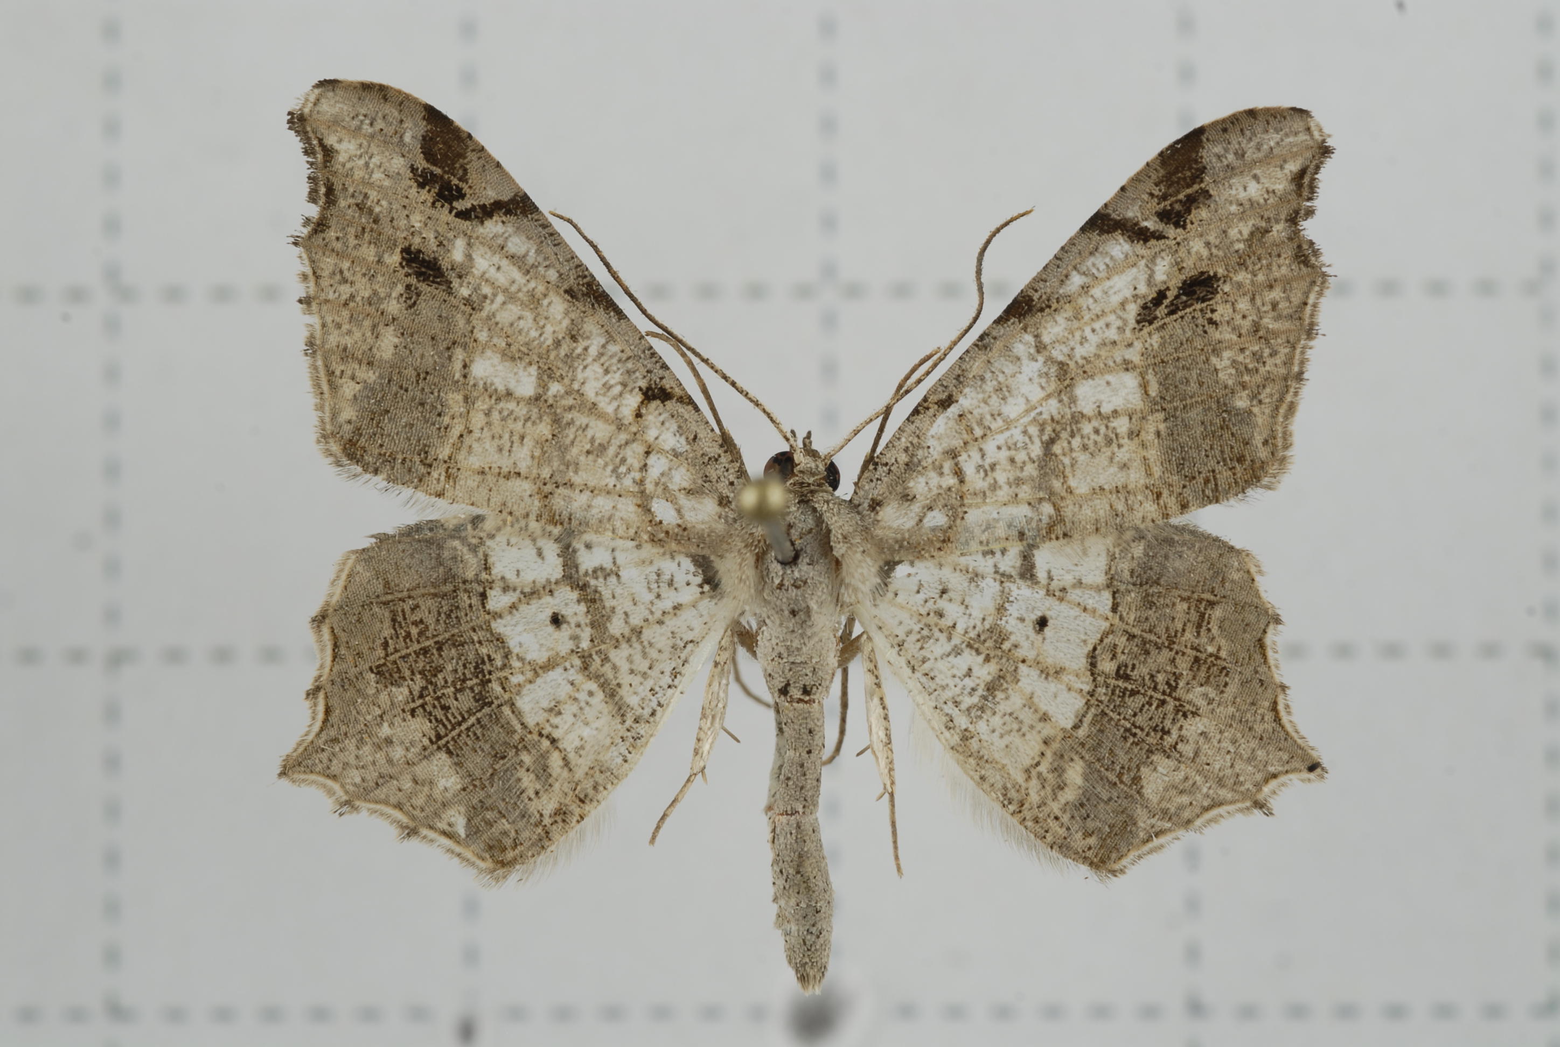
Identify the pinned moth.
Chiasmia emersaria
